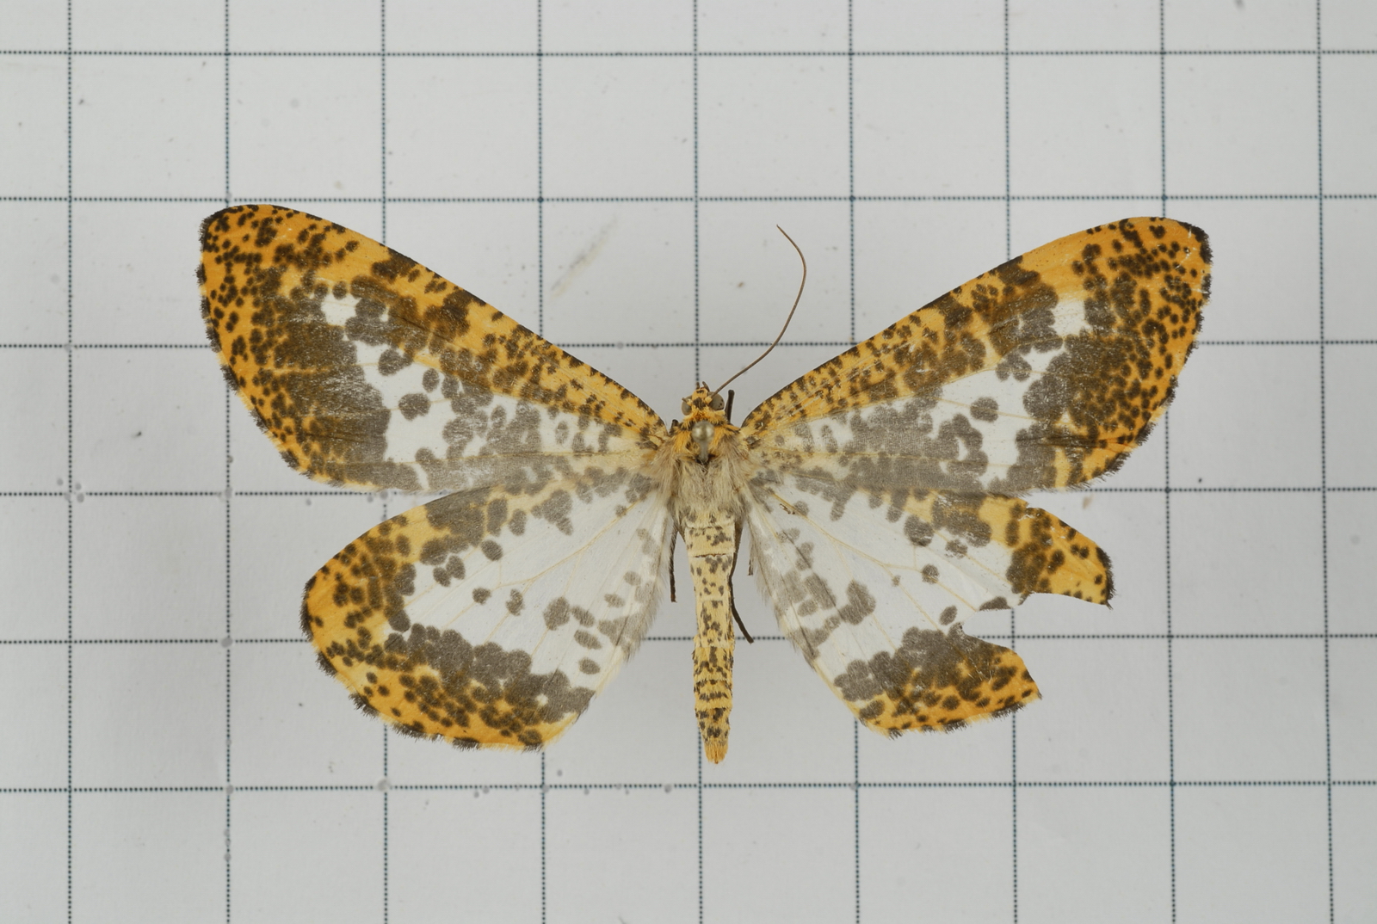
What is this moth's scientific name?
Epobeidia lucifera extranigricans
